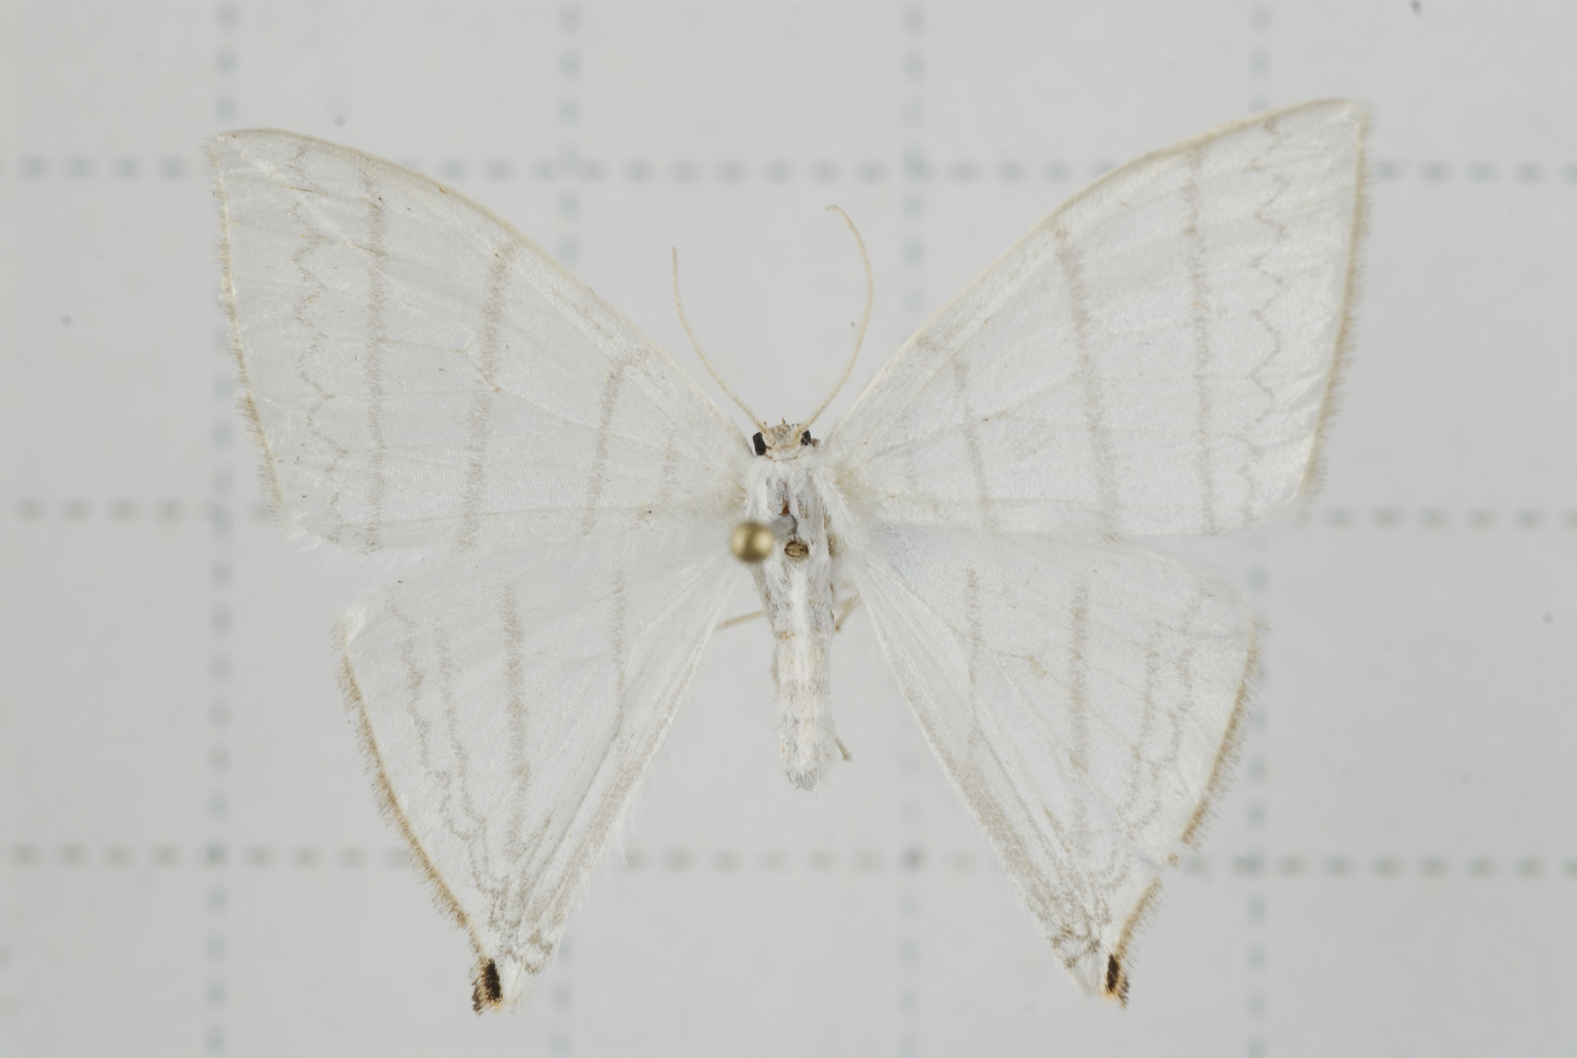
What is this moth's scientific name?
Ditrigona triangularia
